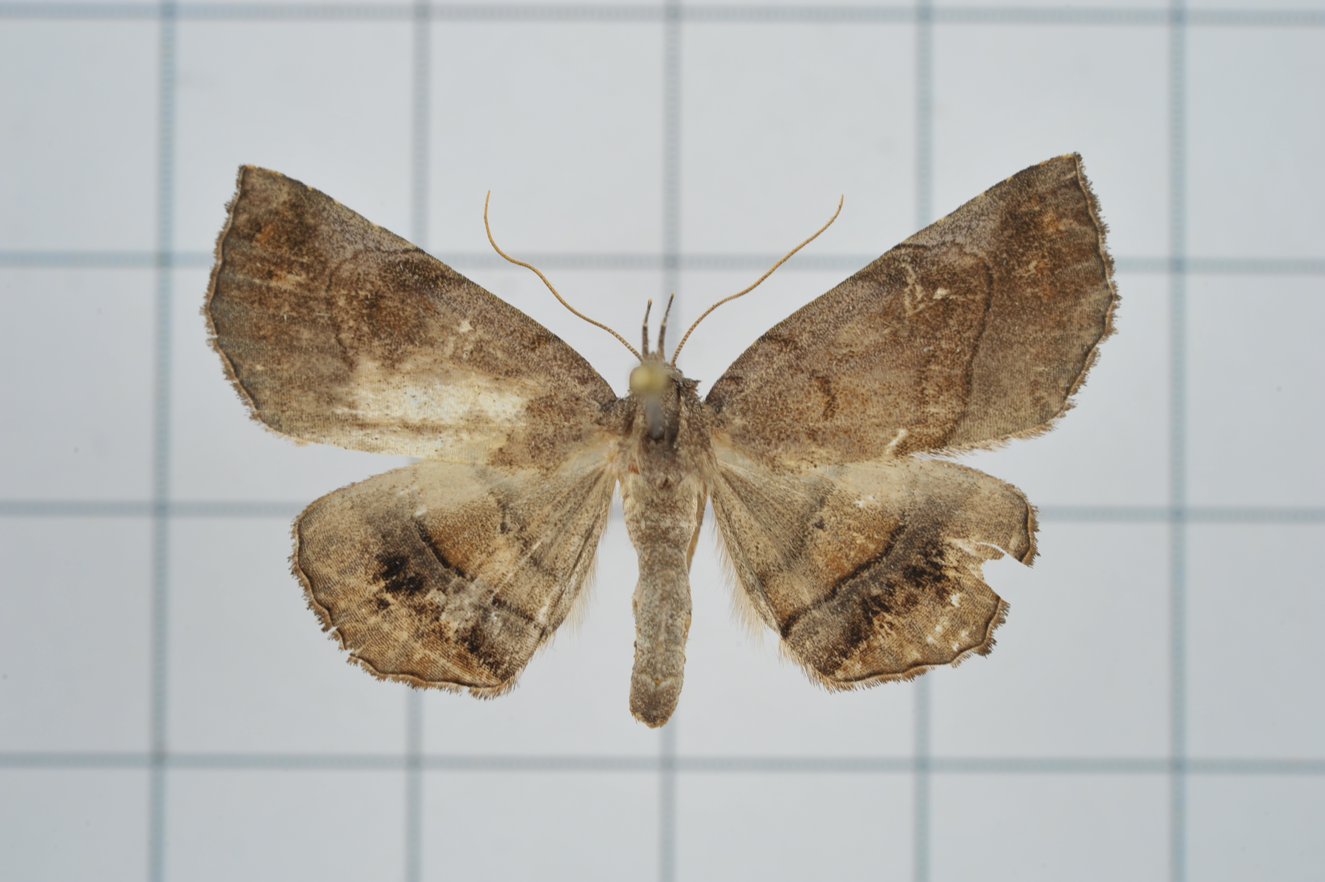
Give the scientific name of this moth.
Pangrapta trilineata
